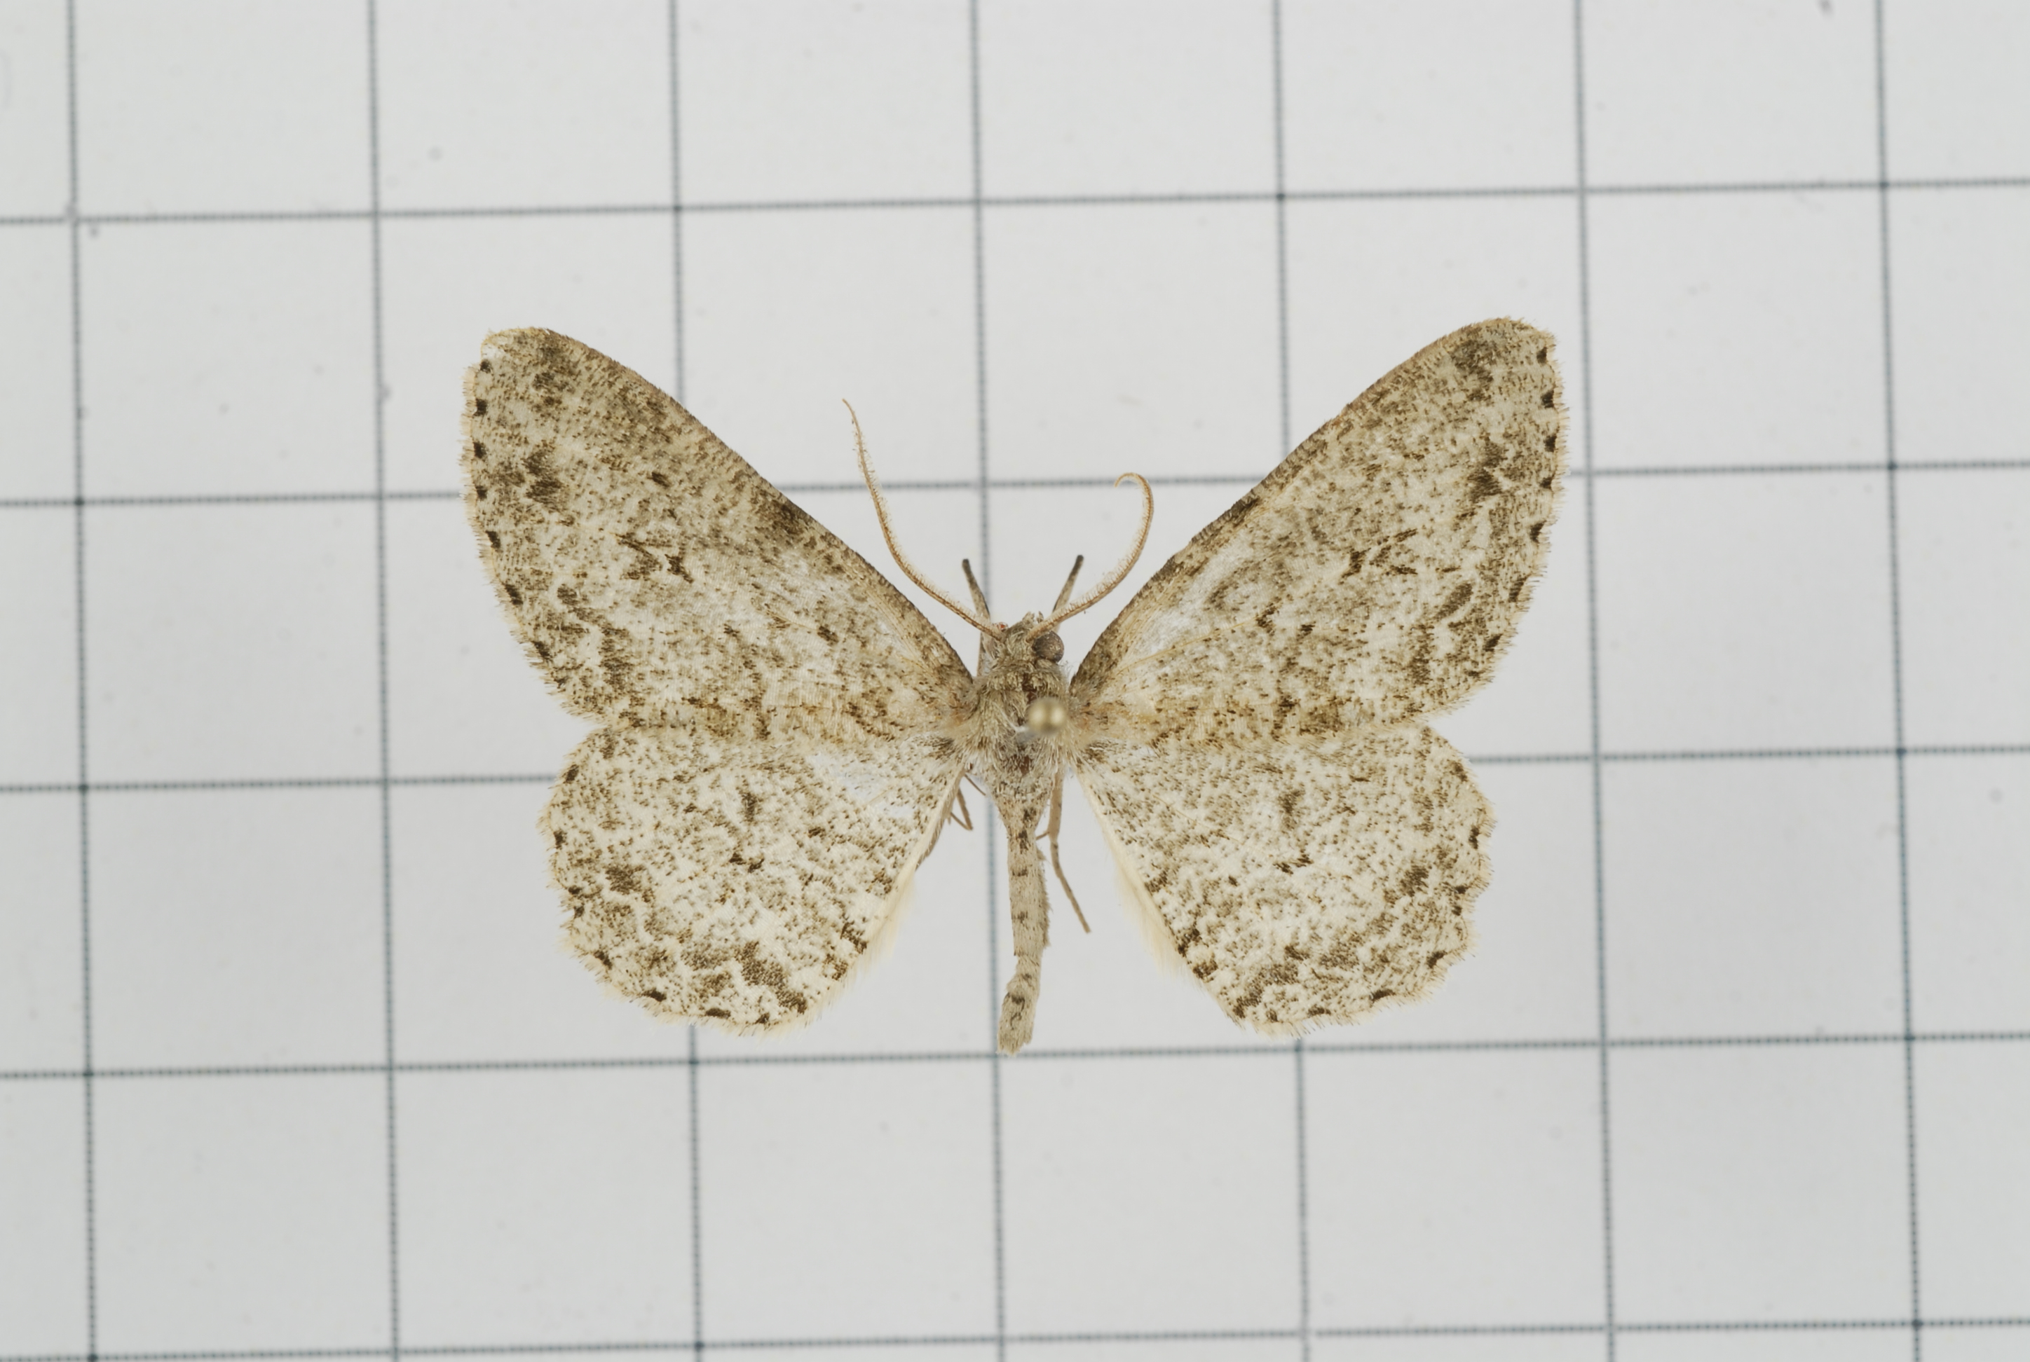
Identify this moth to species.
Ectropis arizanensis
